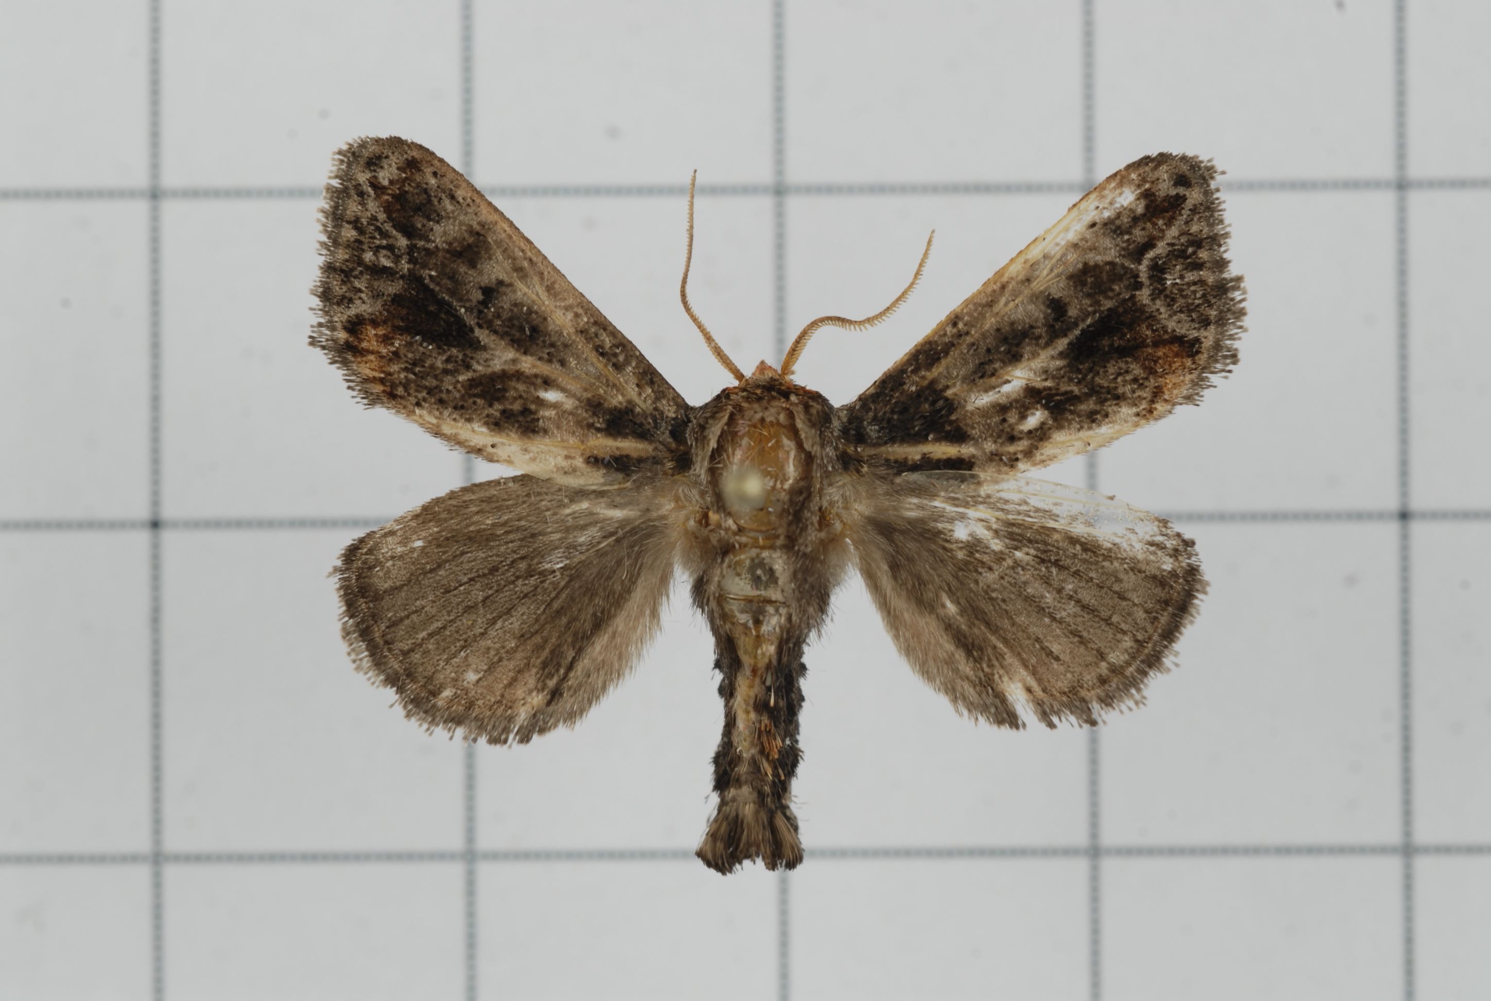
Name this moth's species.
Phlossa conjuncta
